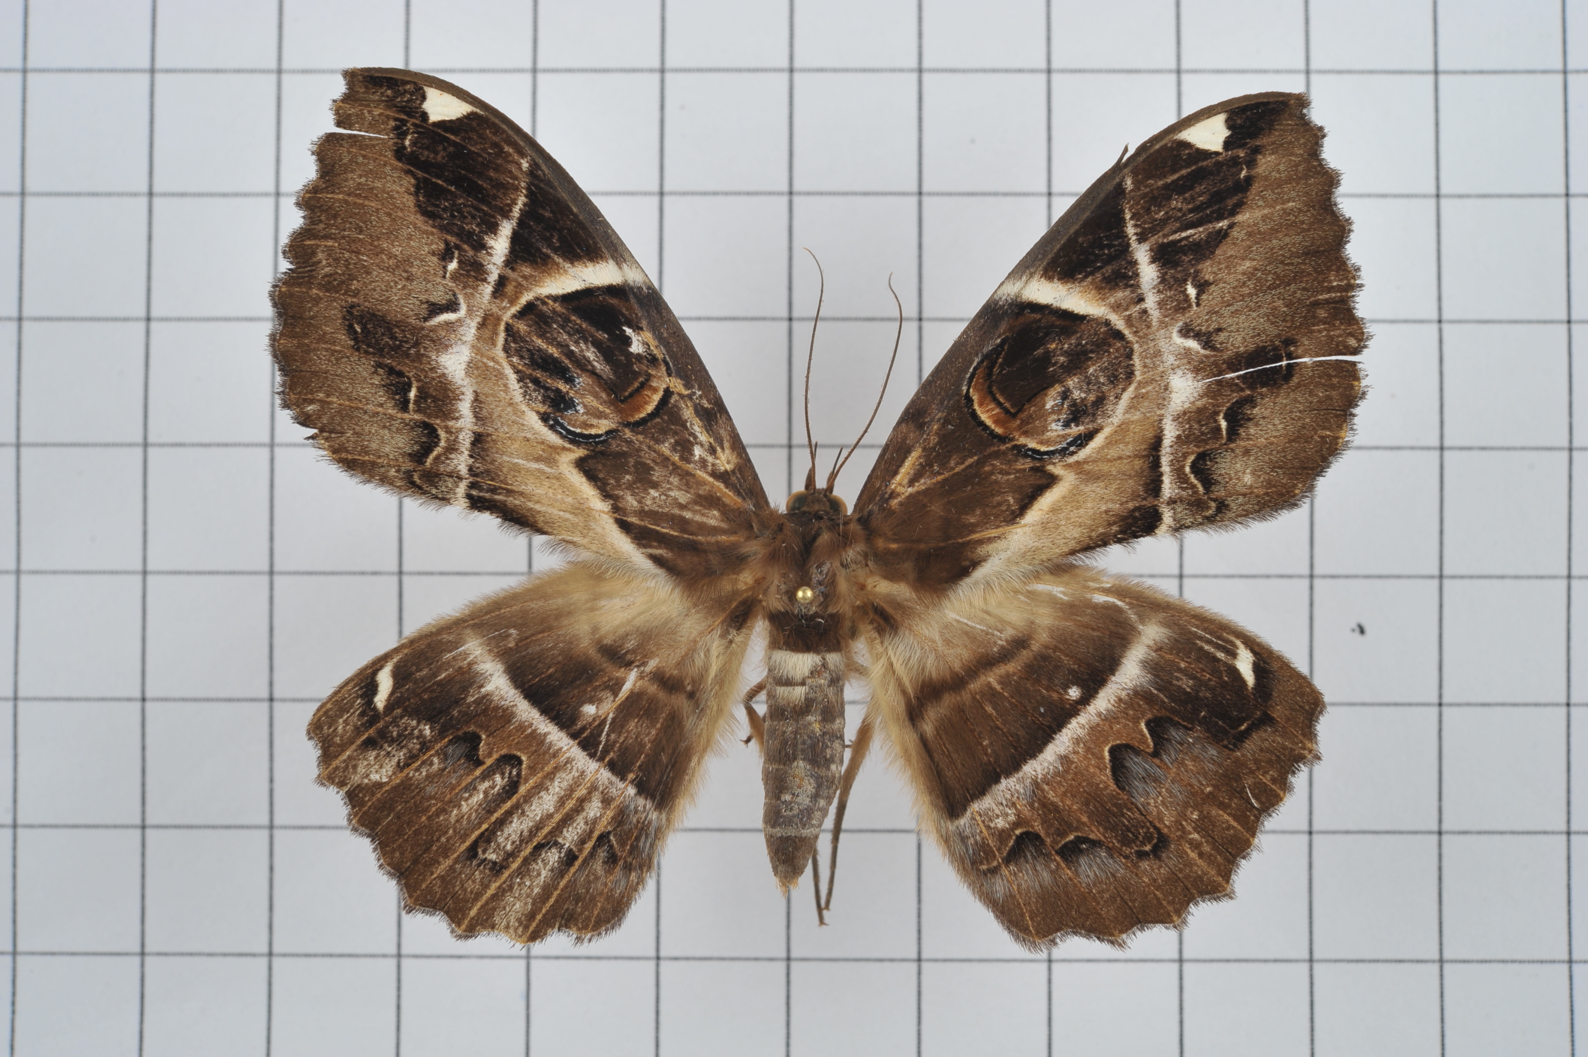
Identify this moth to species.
Erebus ephesperis
